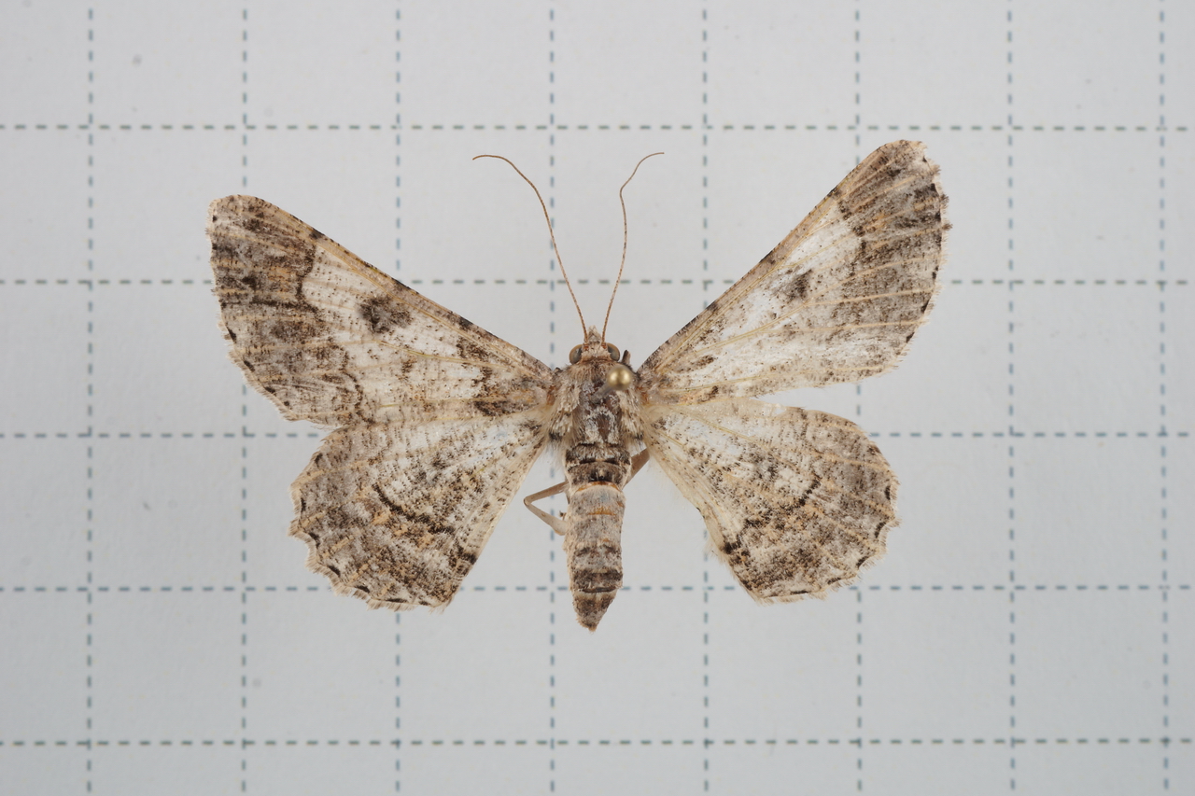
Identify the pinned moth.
Cleora alienaria
